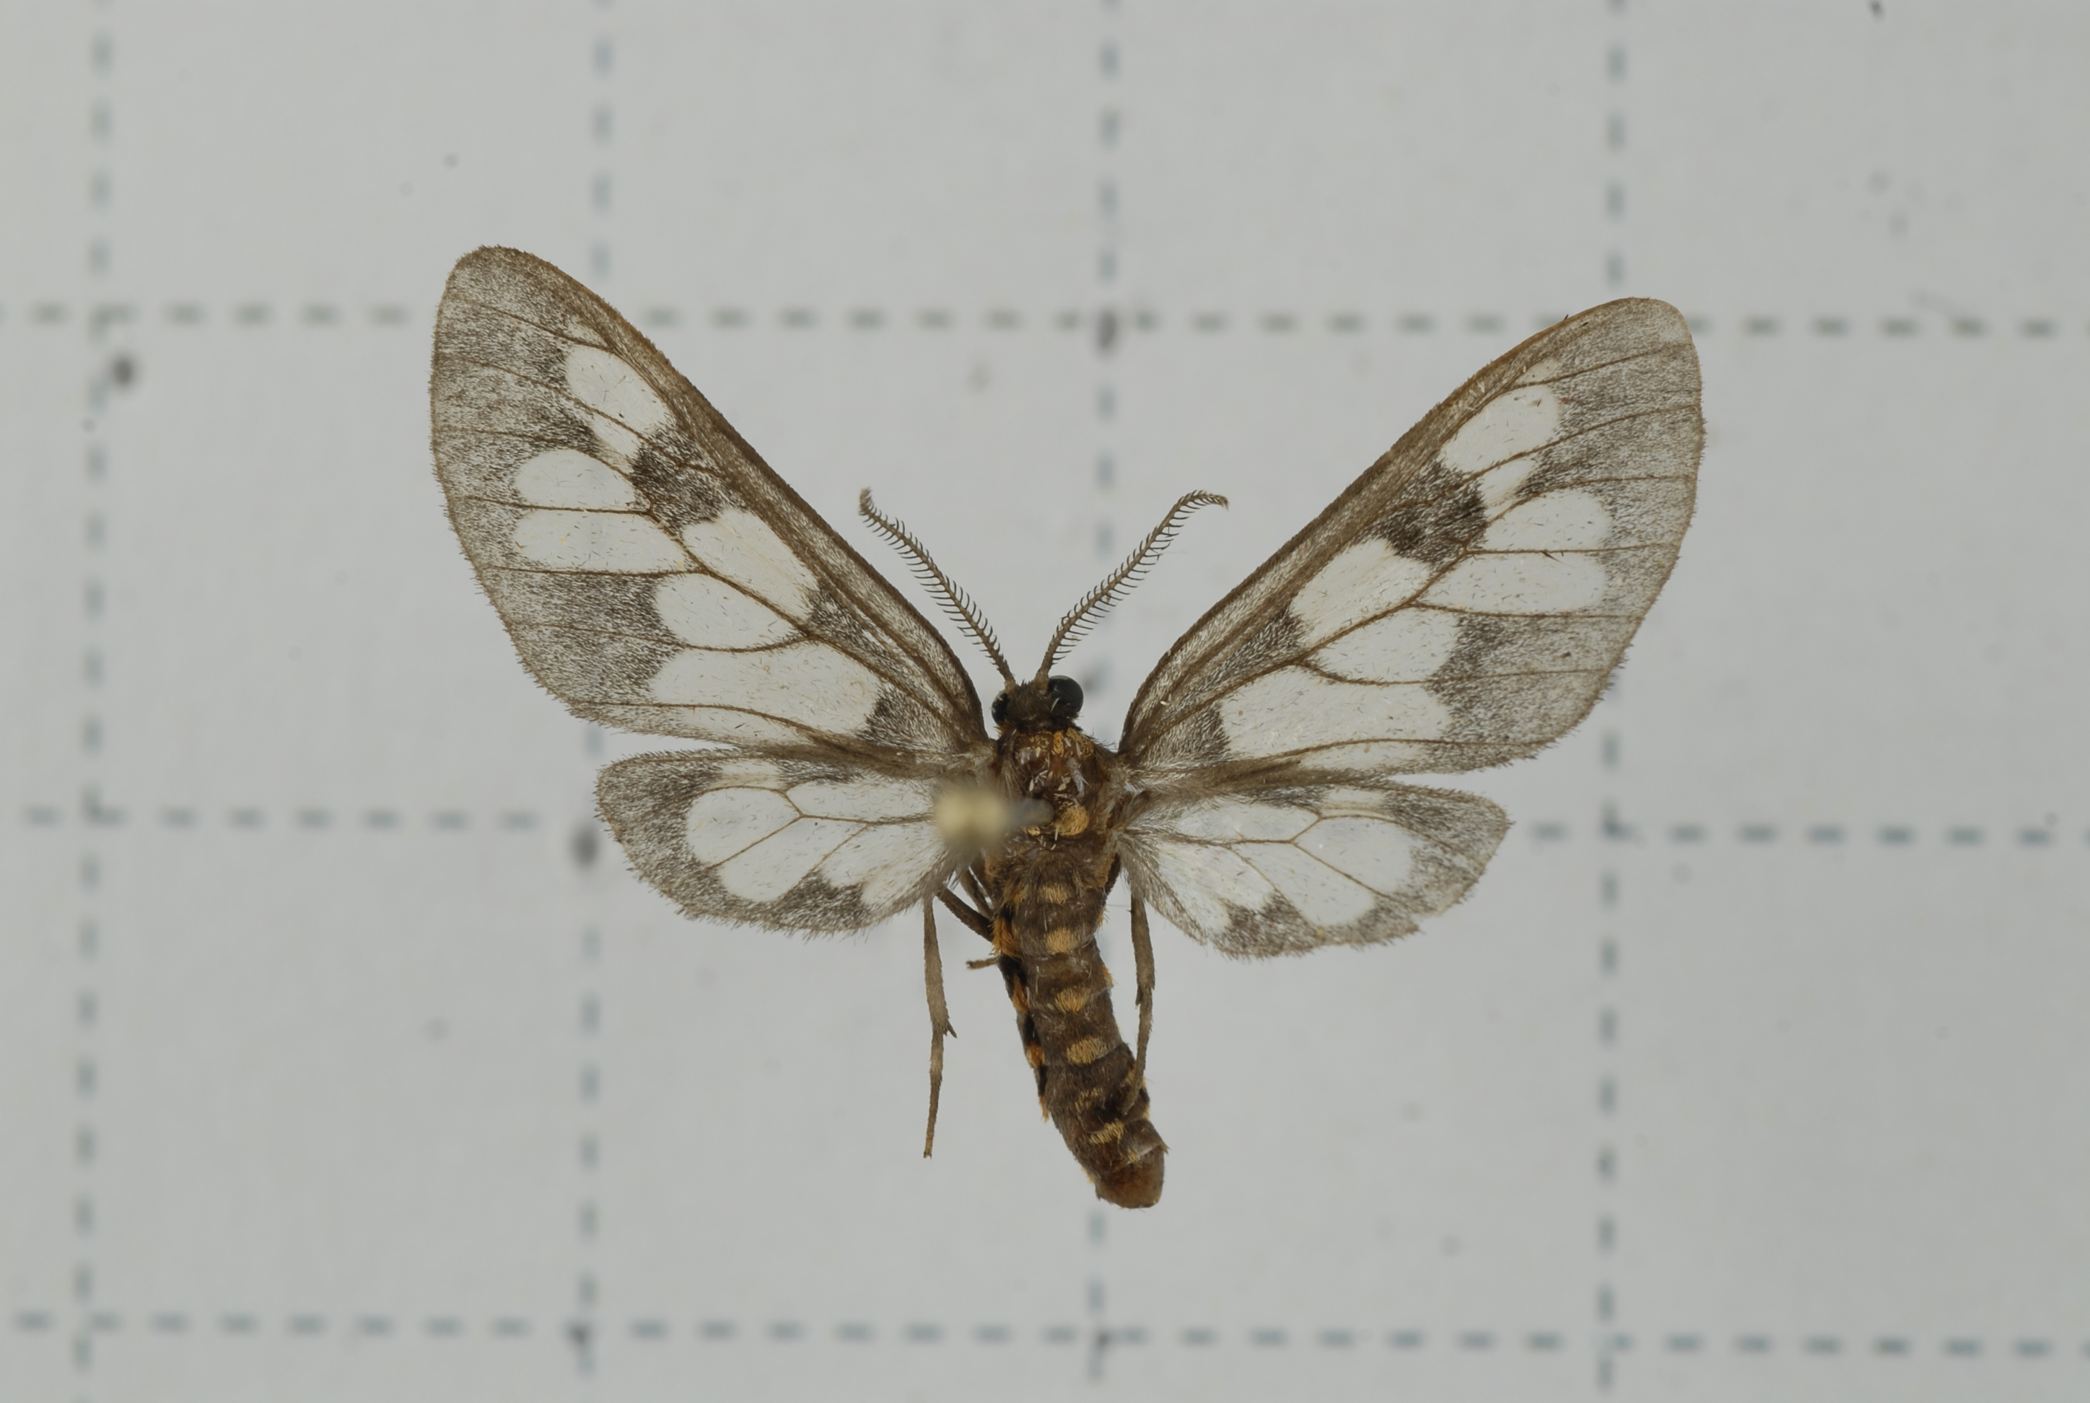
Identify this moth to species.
Eressa confinis finitima
